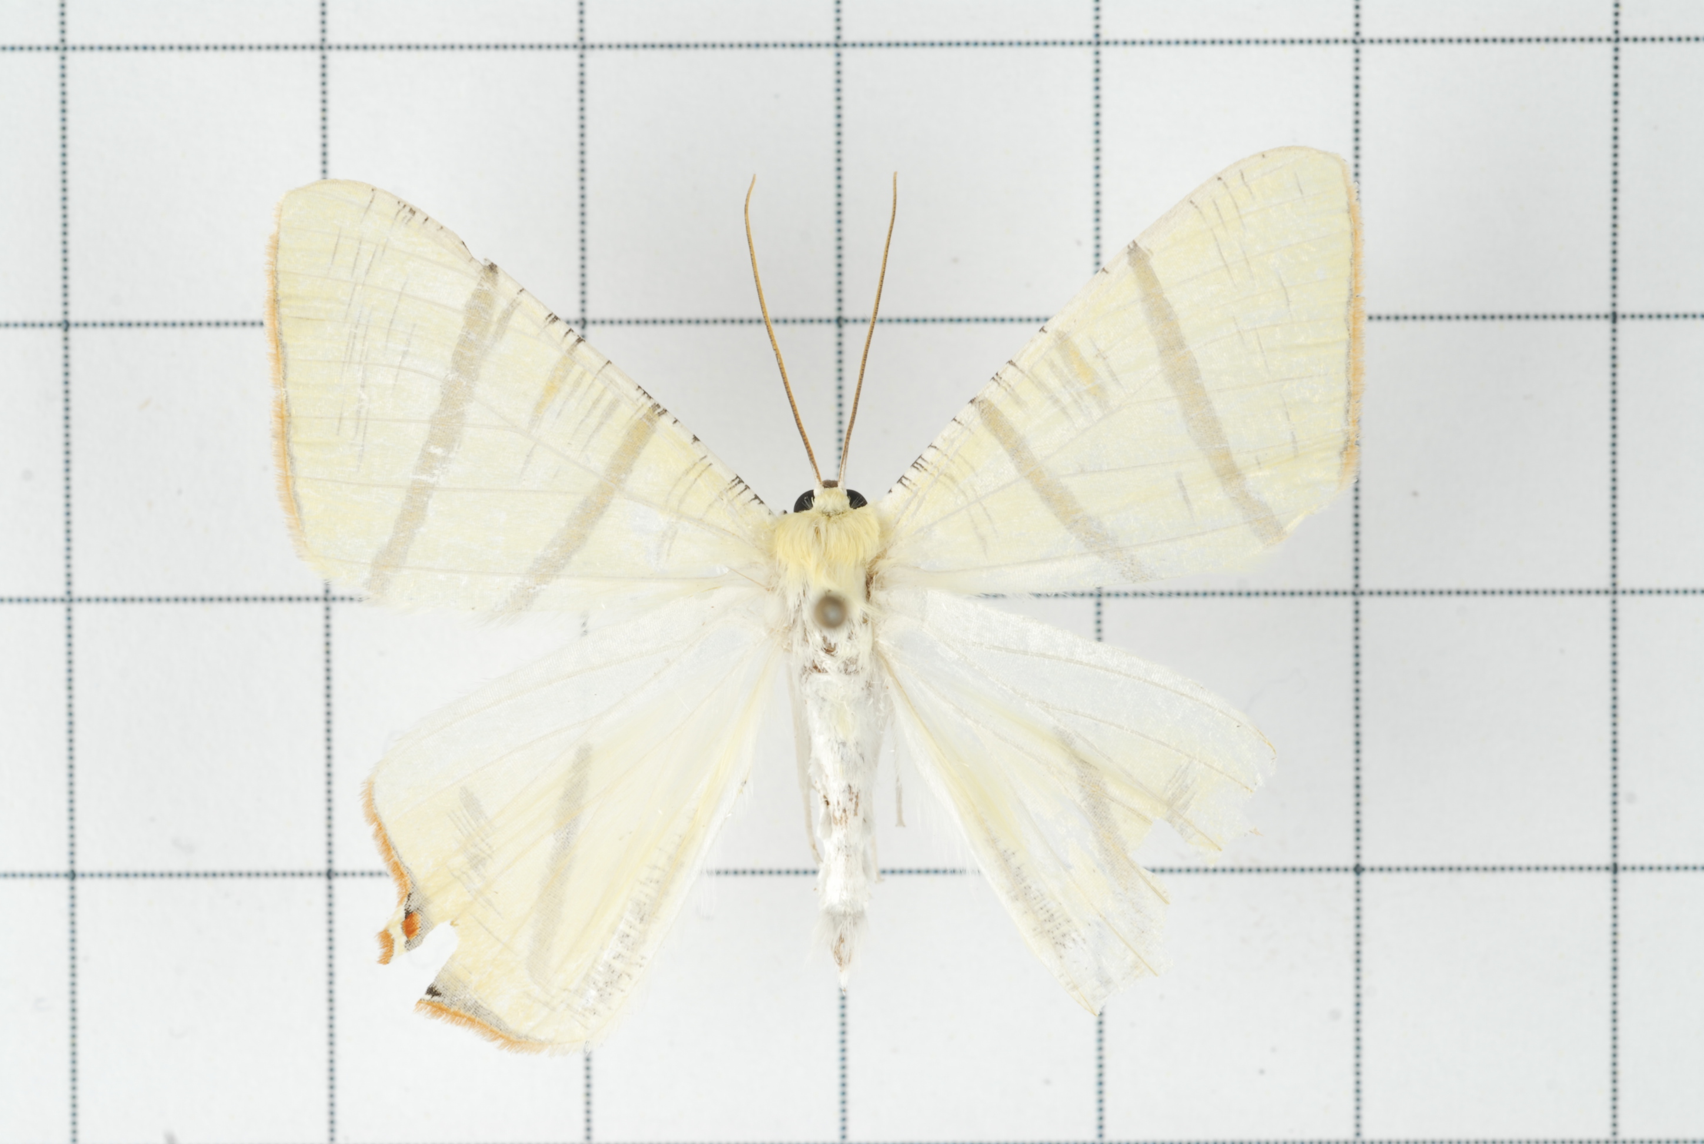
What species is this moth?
Ourapteryx sciticaudaria
